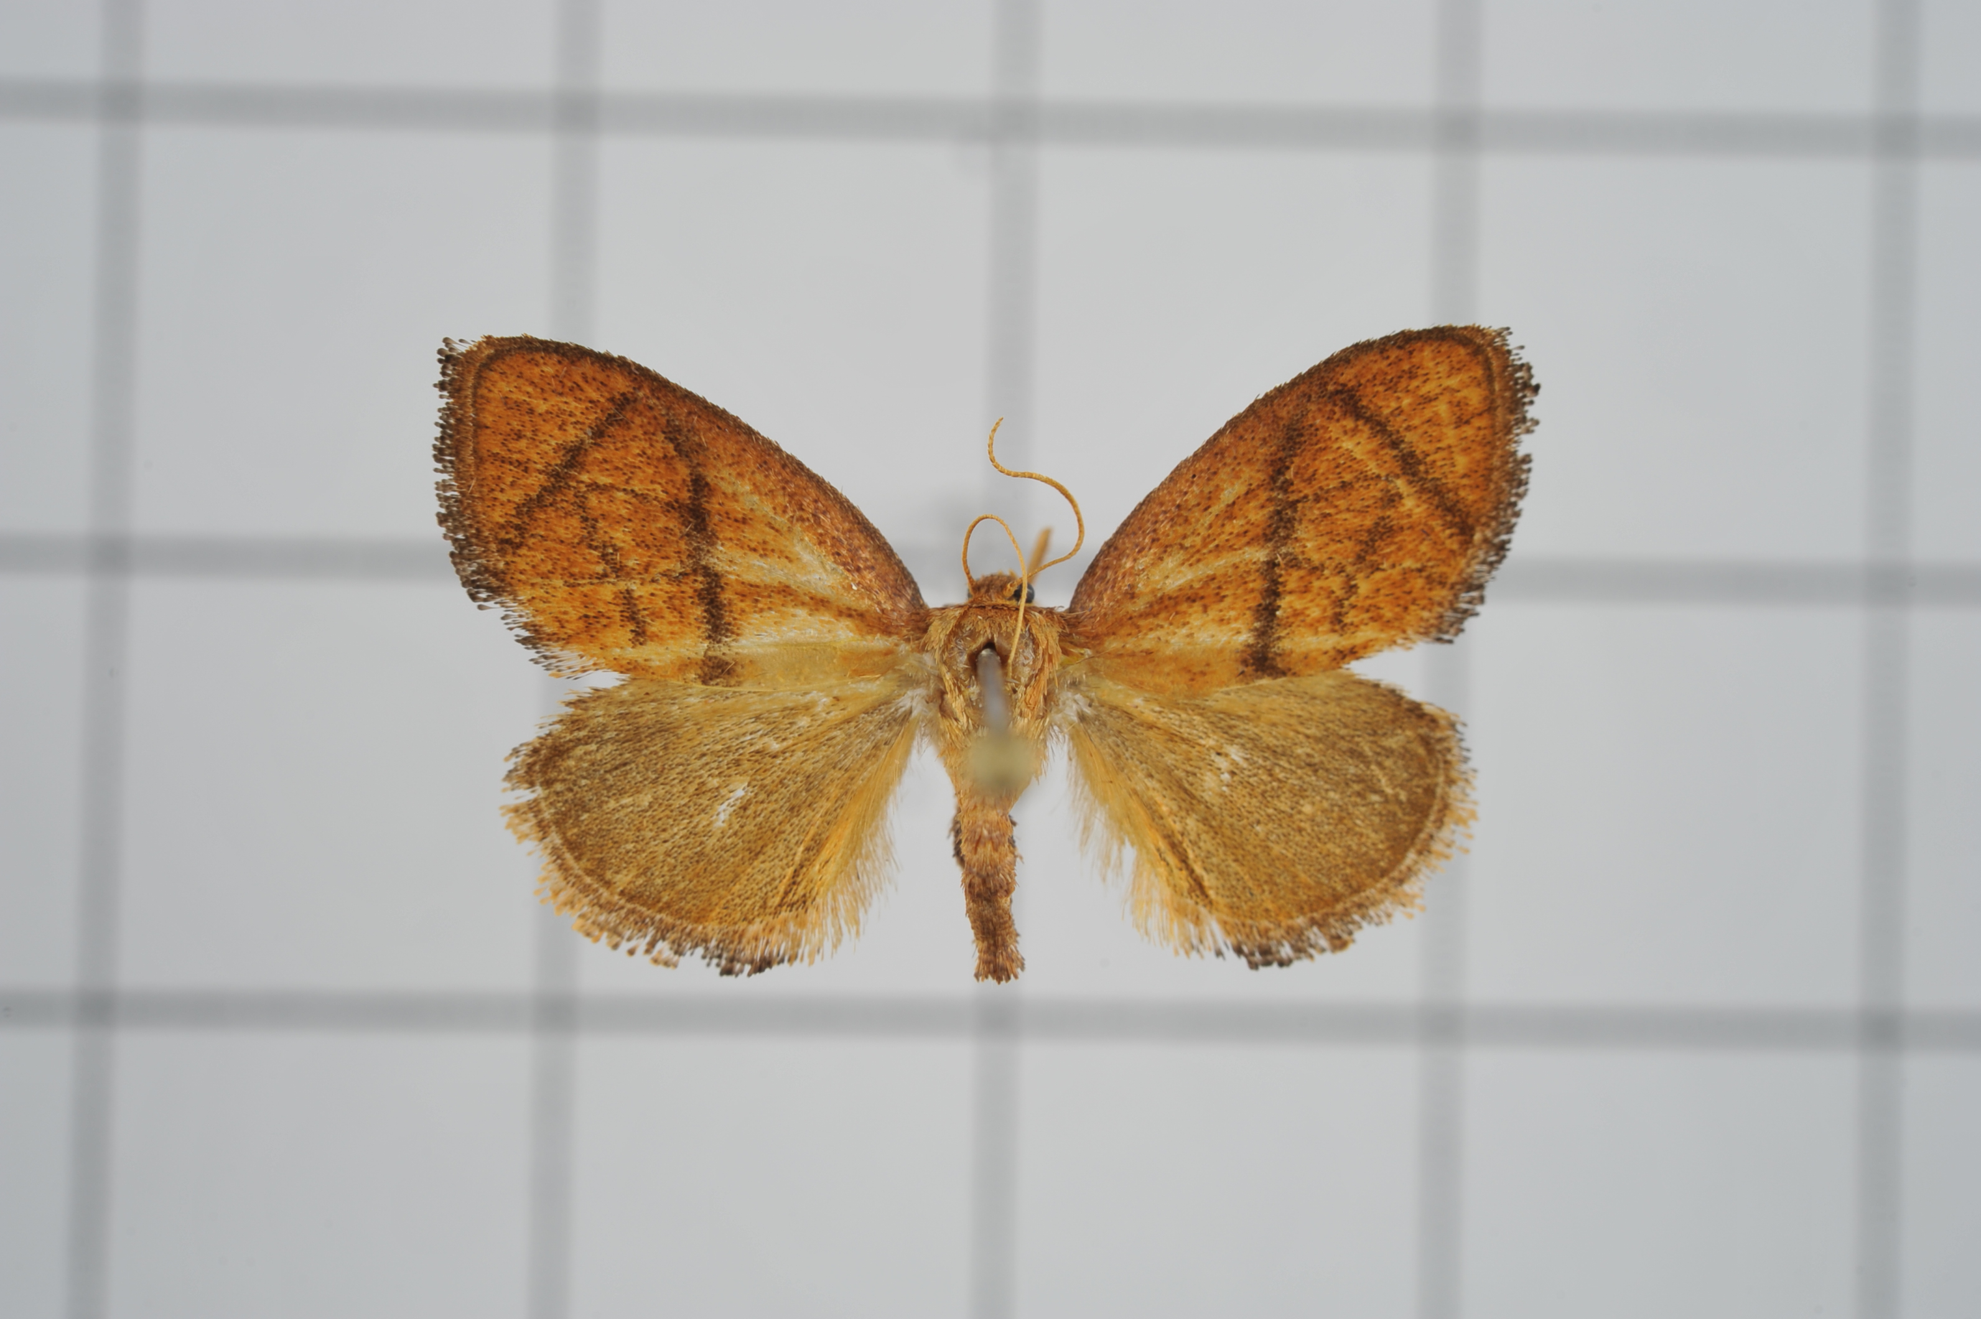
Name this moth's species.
Ceratonema apodina
